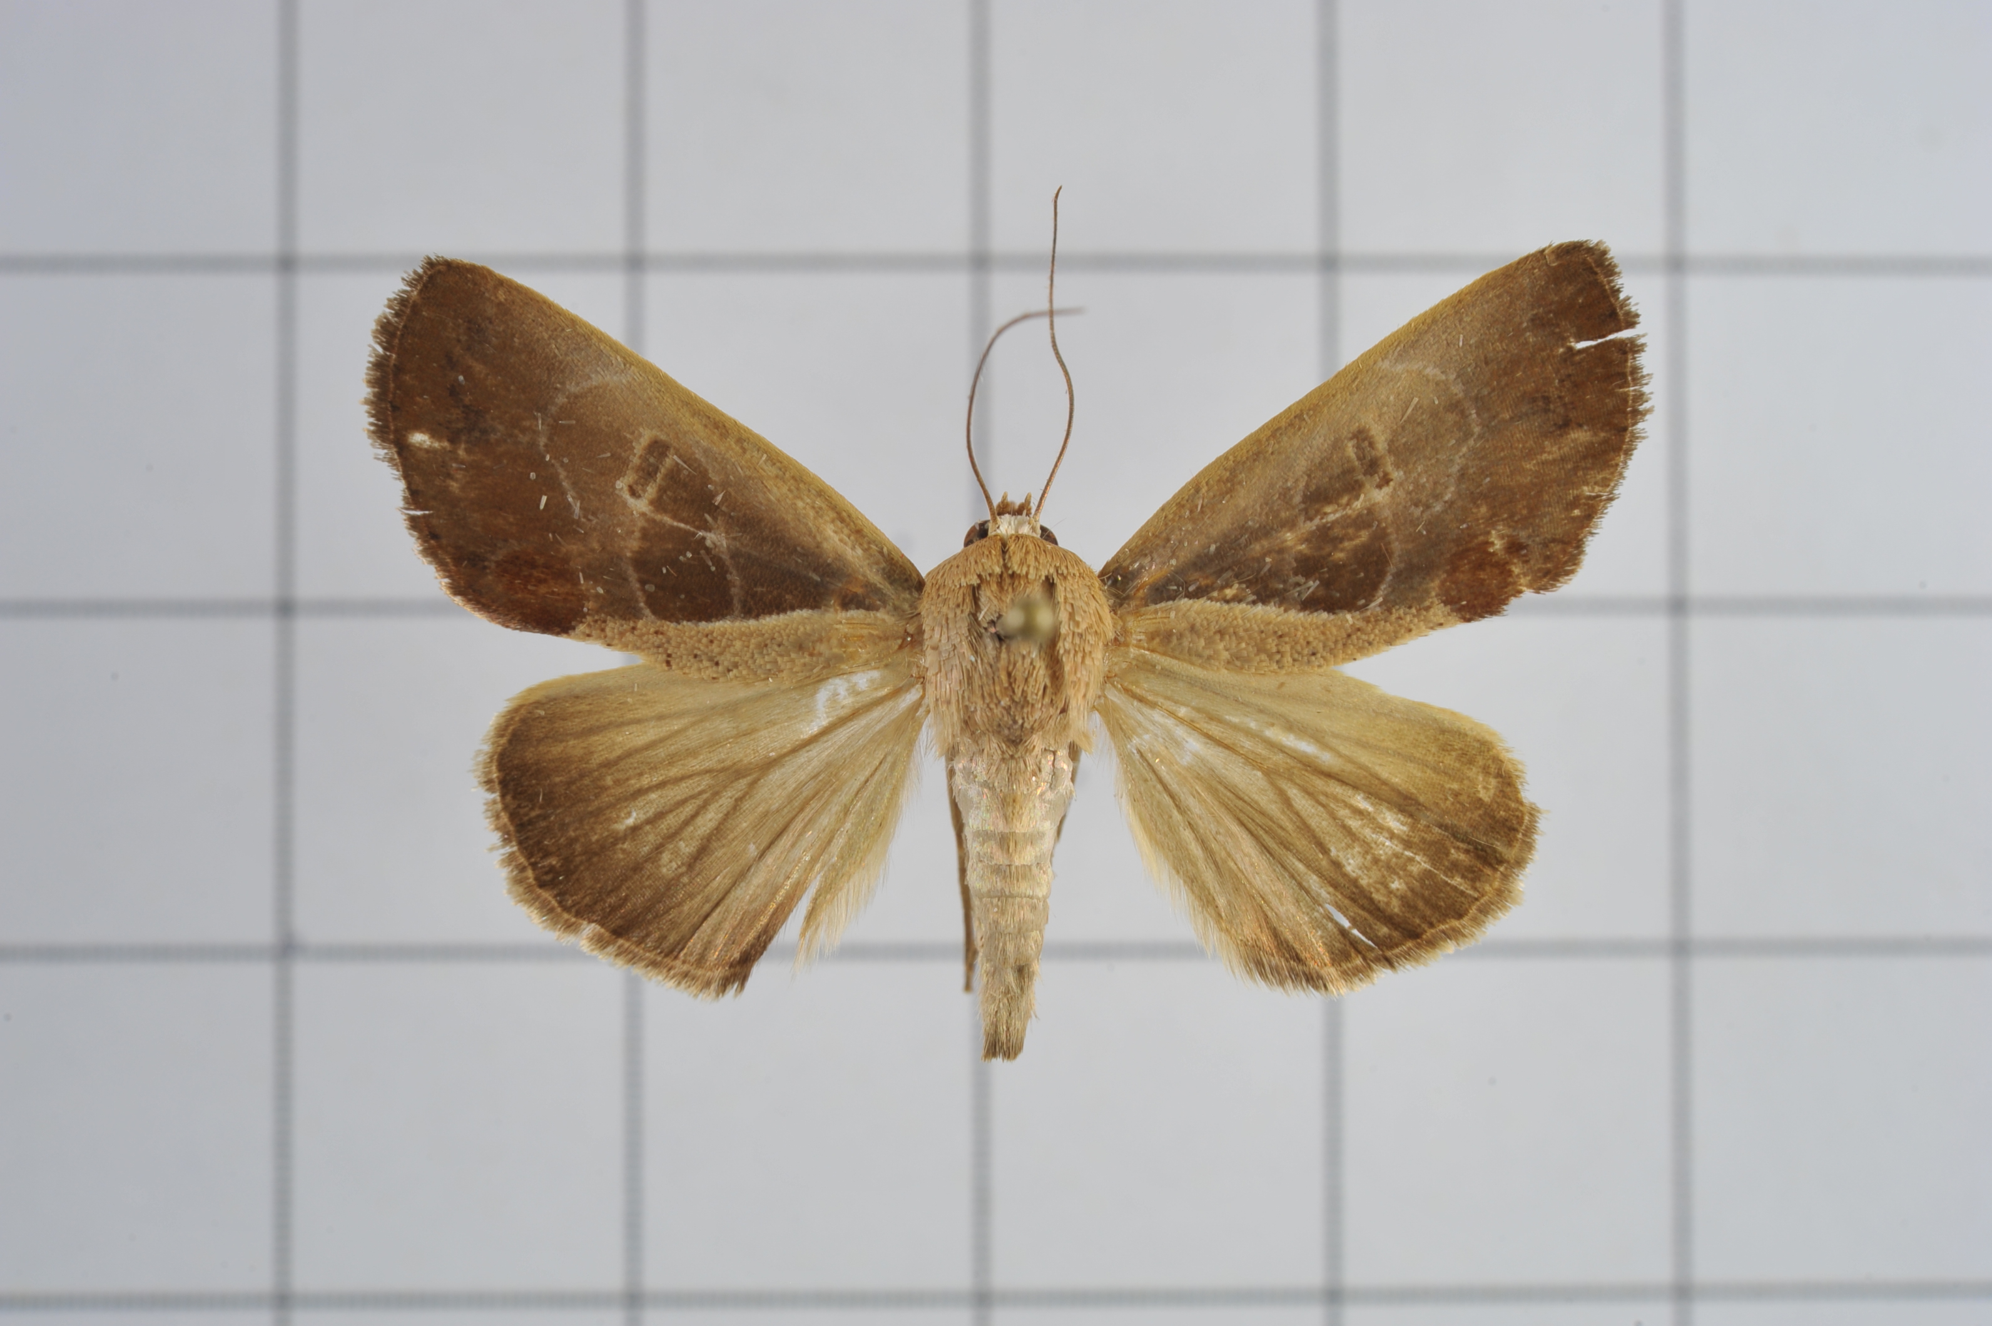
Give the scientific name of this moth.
Westermannia elliptica elliptica
